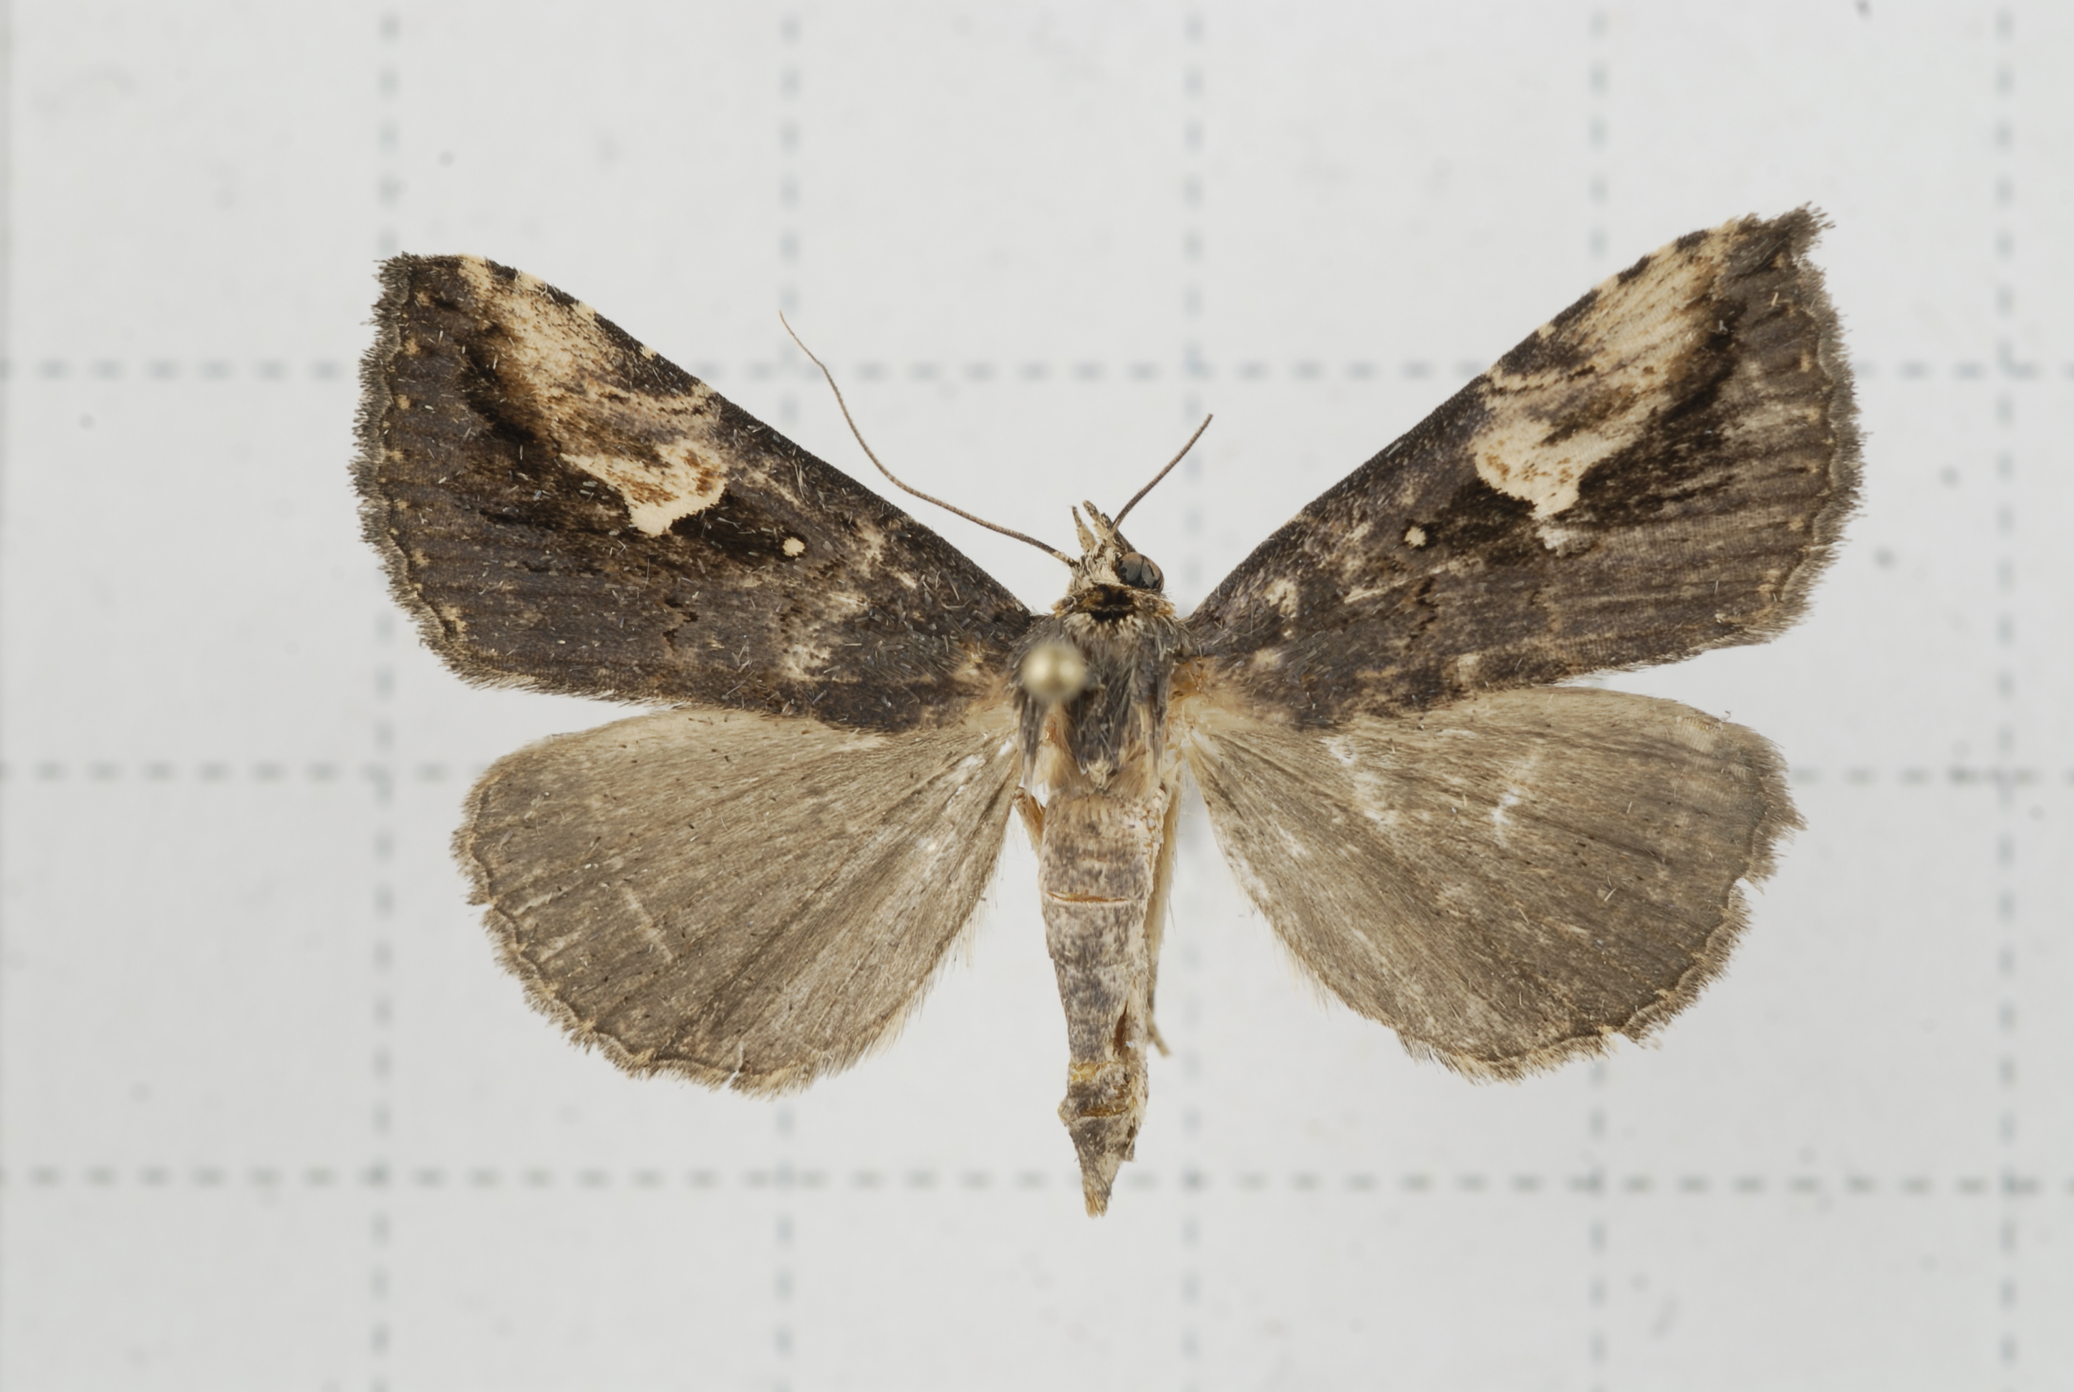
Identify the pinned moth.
Pseudosphetta moorei
